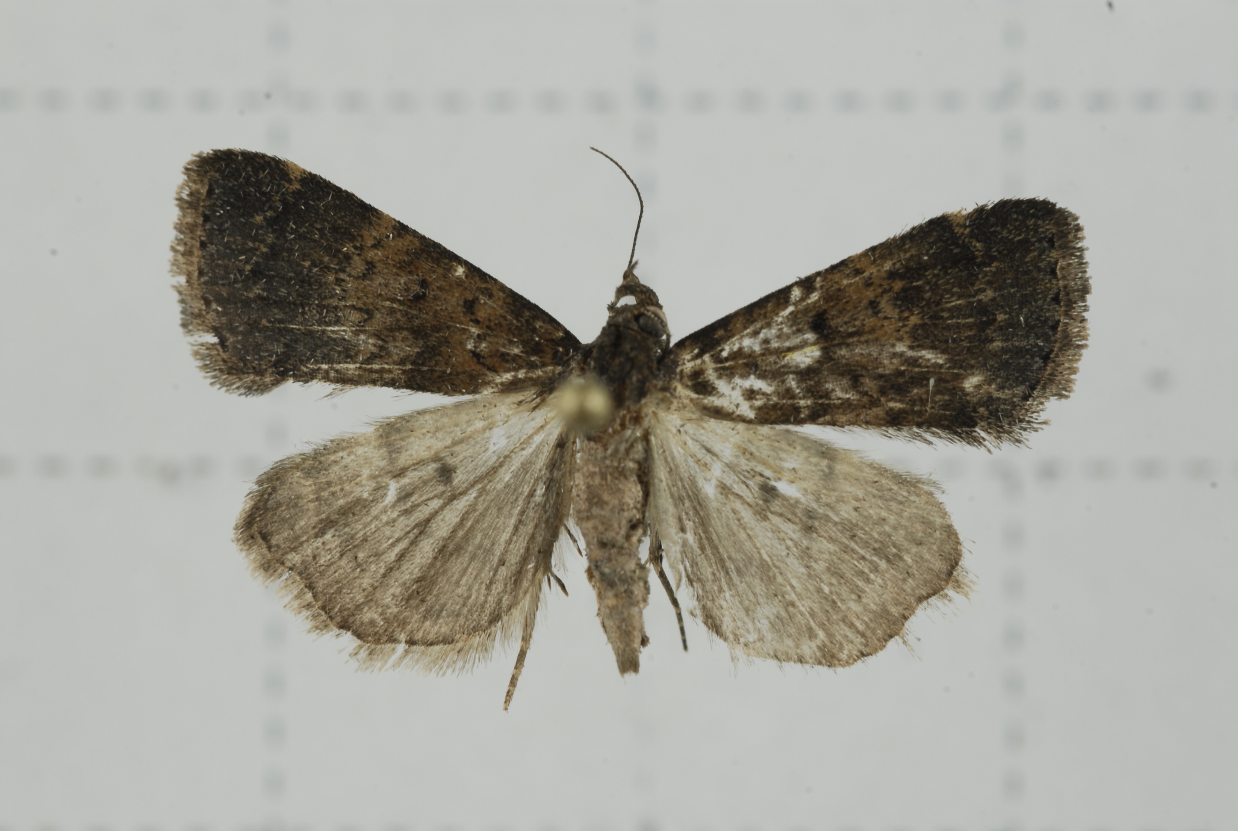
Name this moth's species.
Hydrillodes lentalis
